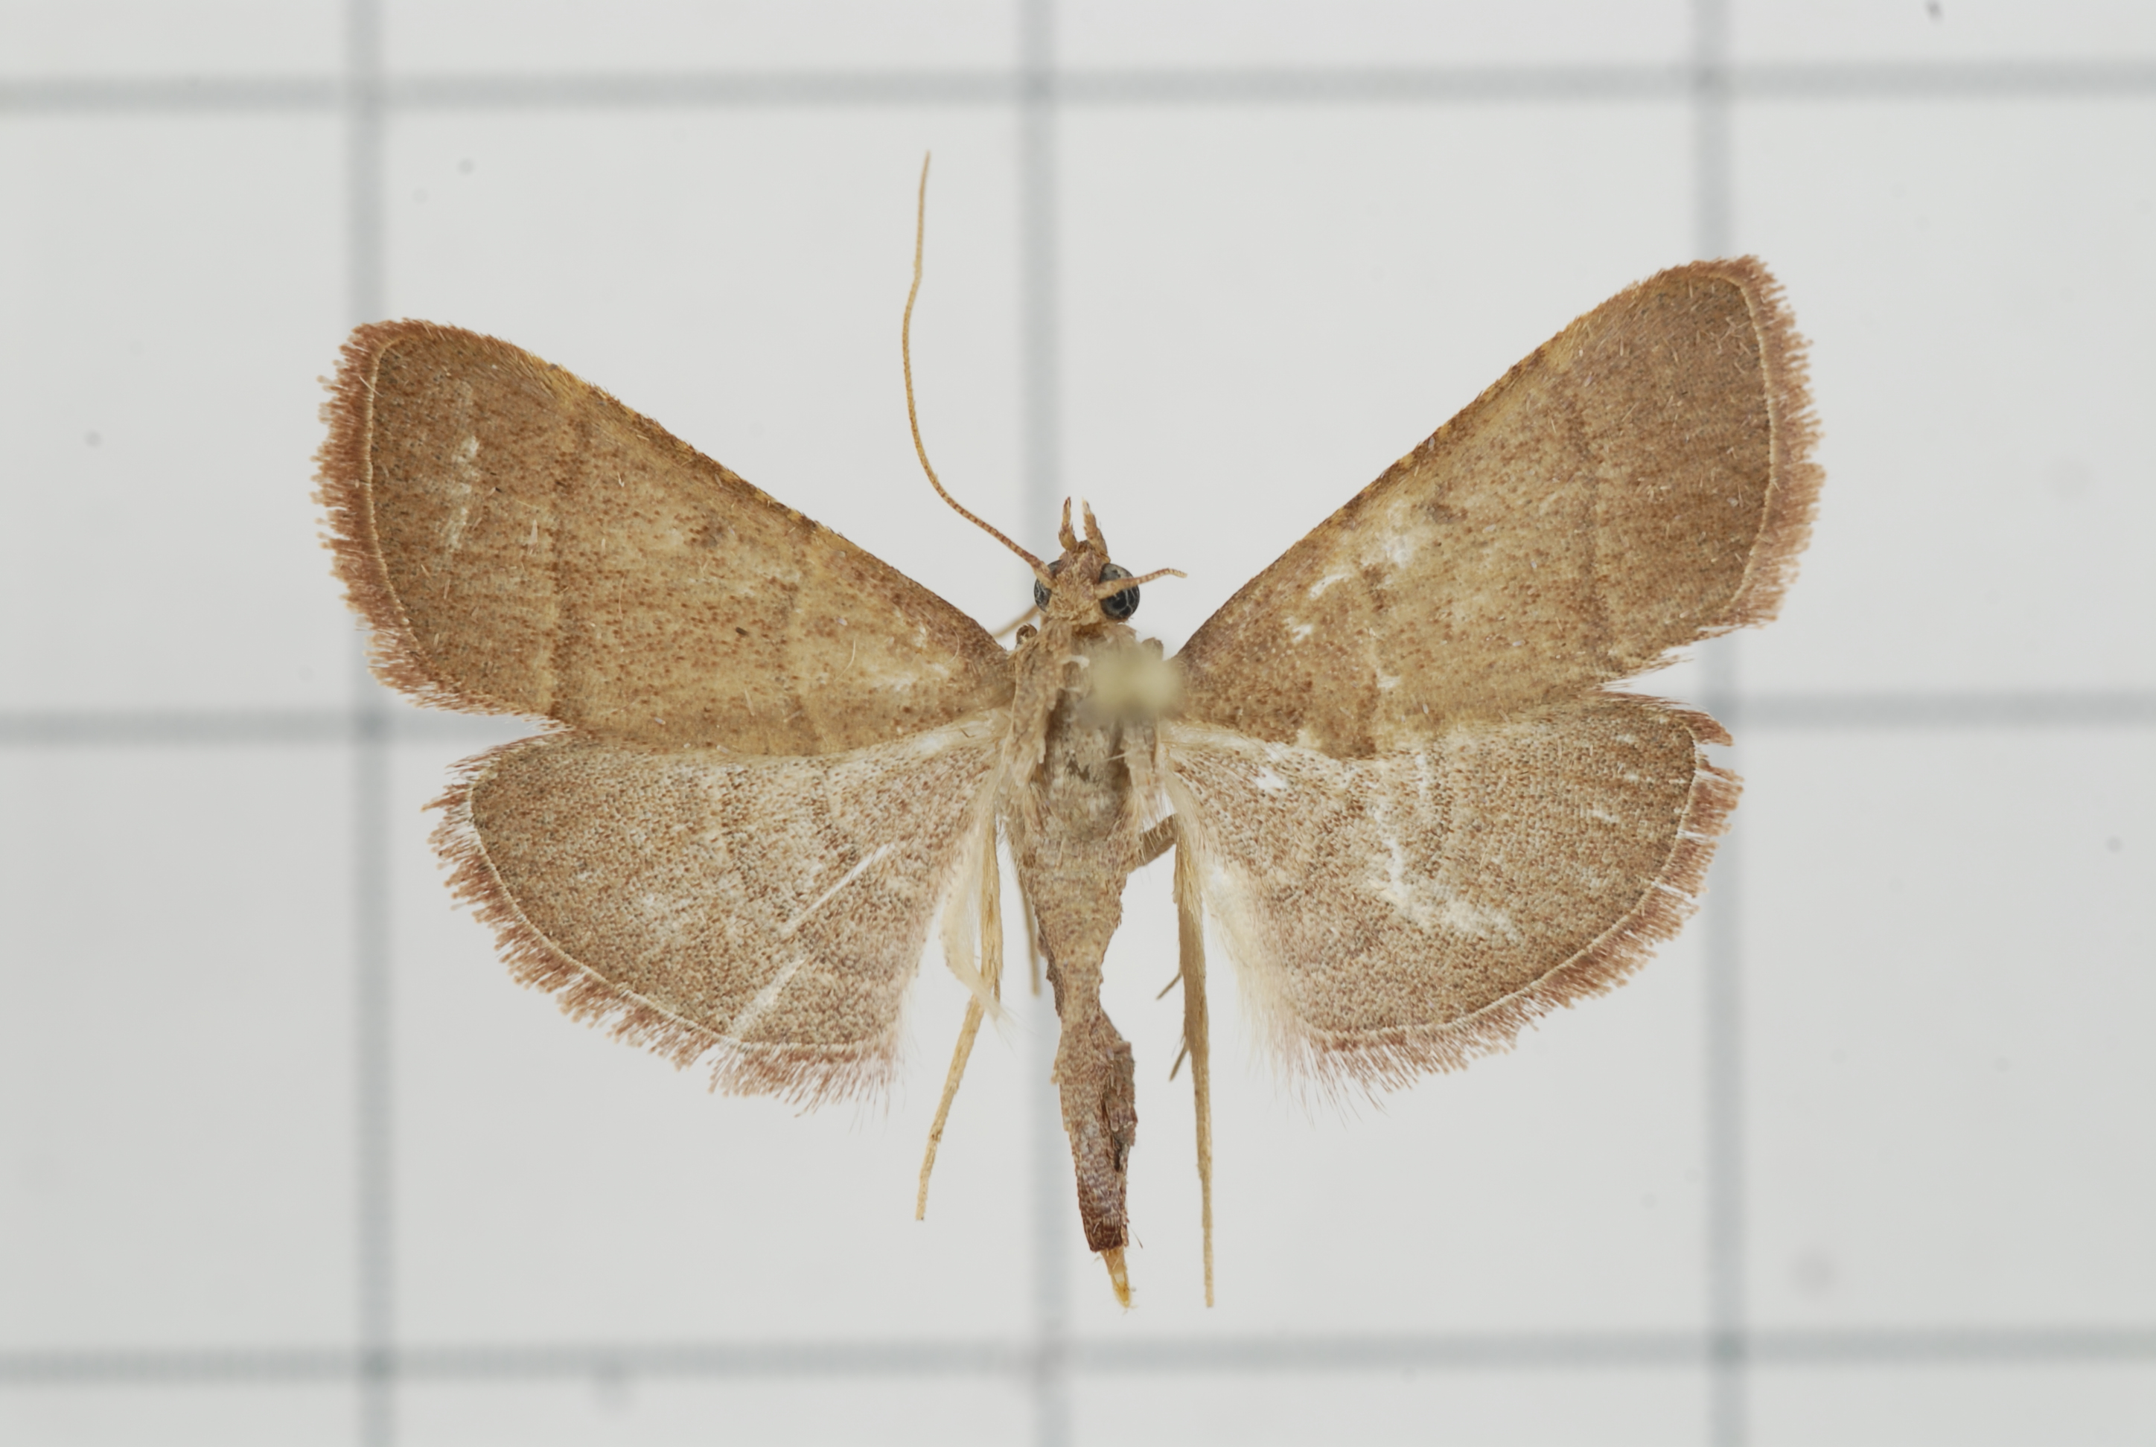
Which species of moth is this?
Orthopygia nannodes
